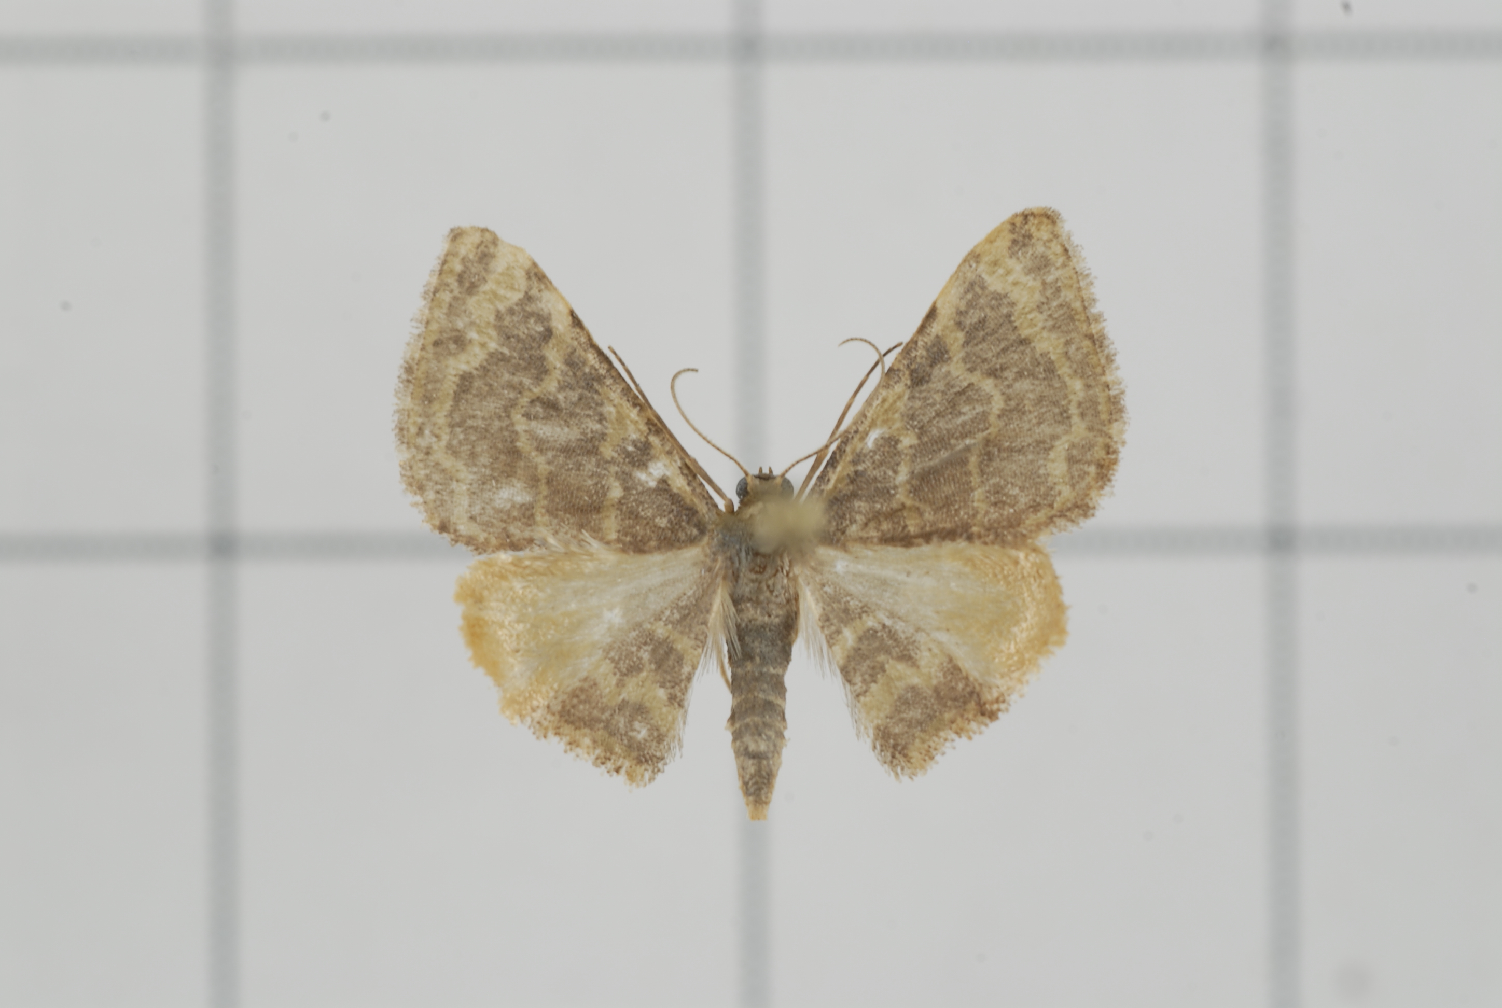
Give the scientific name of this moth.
Lophophleps purpurea
